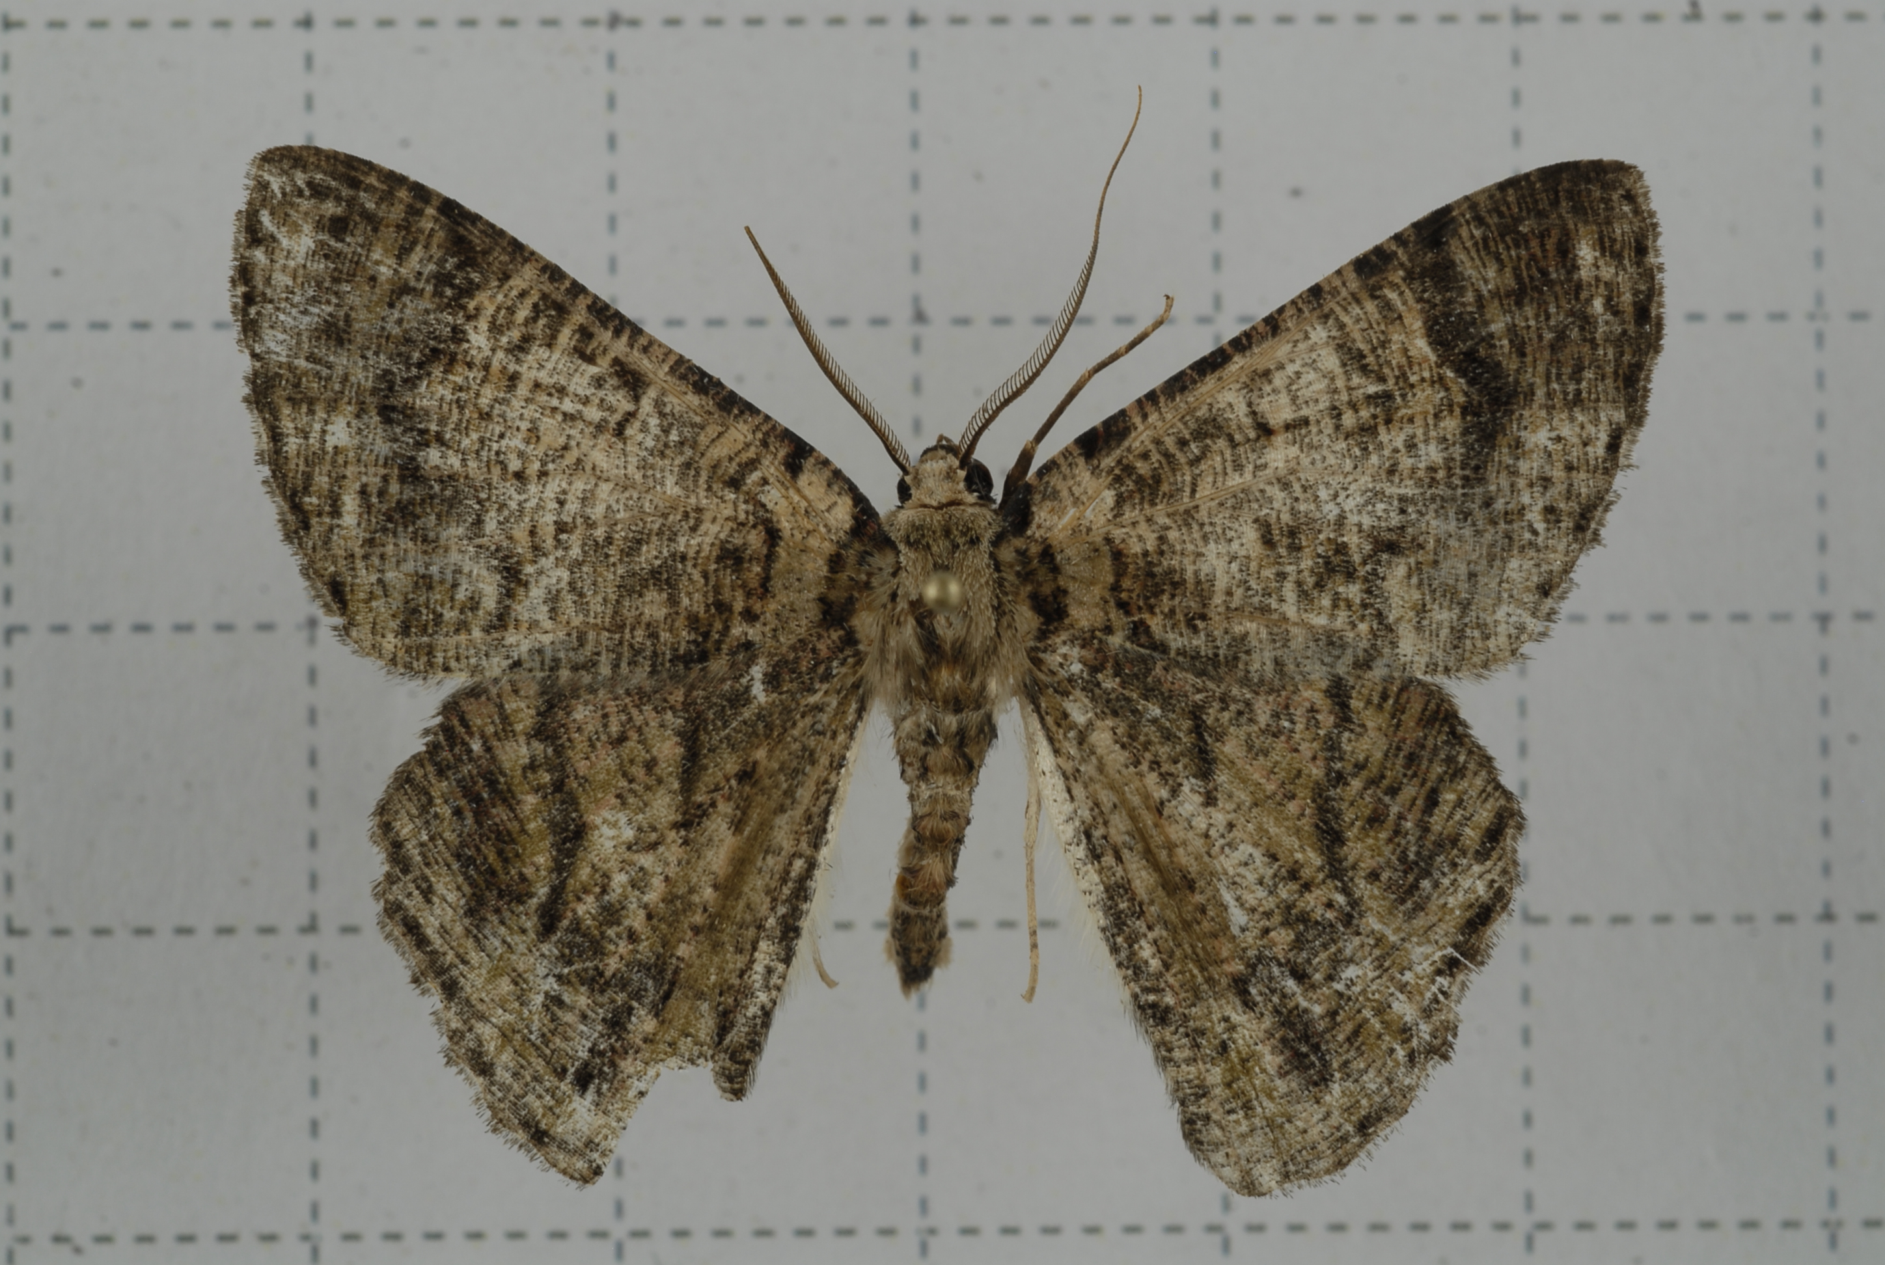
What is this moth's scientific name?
Lophophelma taiwana
